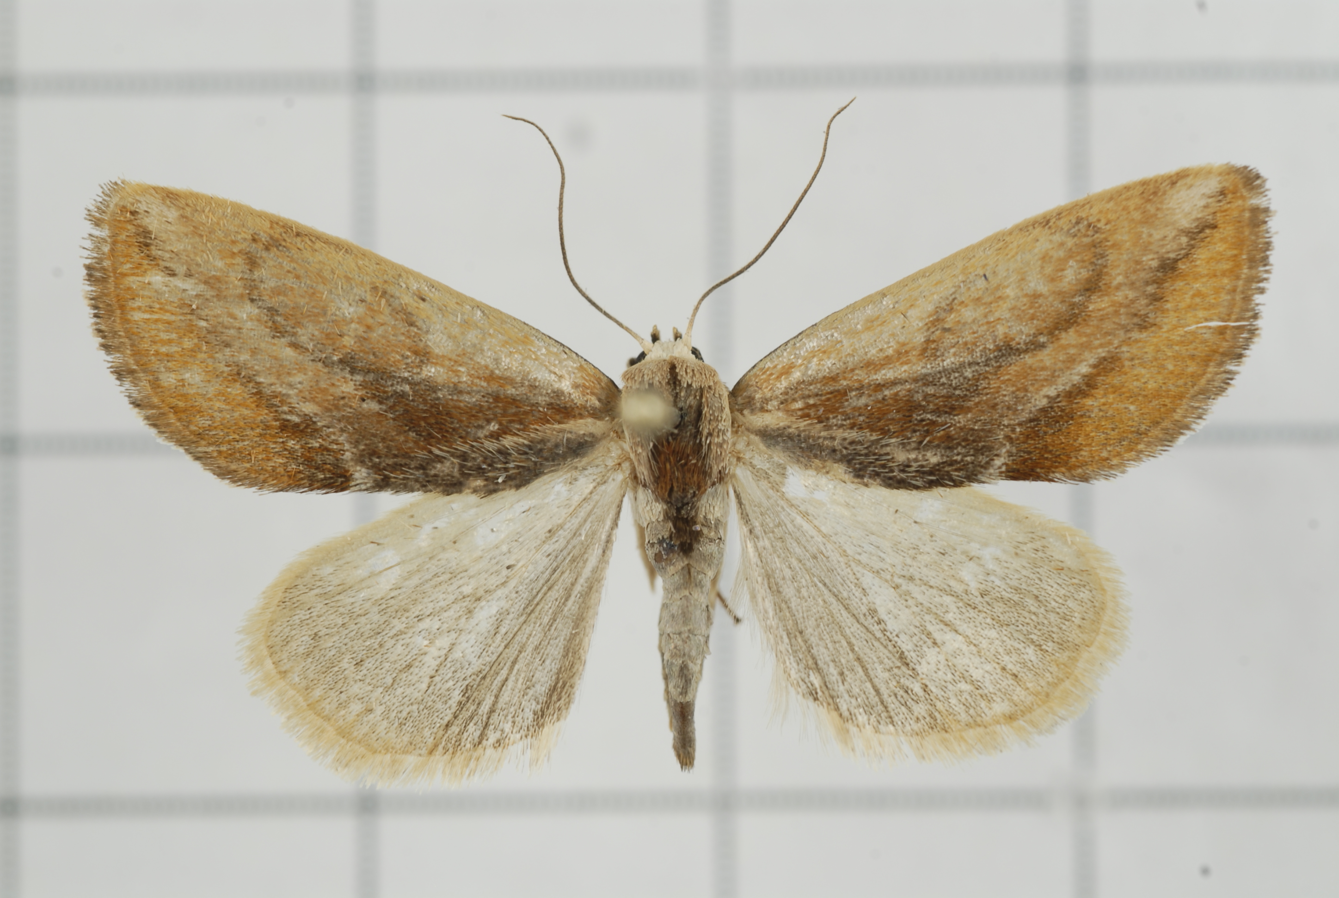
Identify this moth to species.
Iragaodes nobilis
